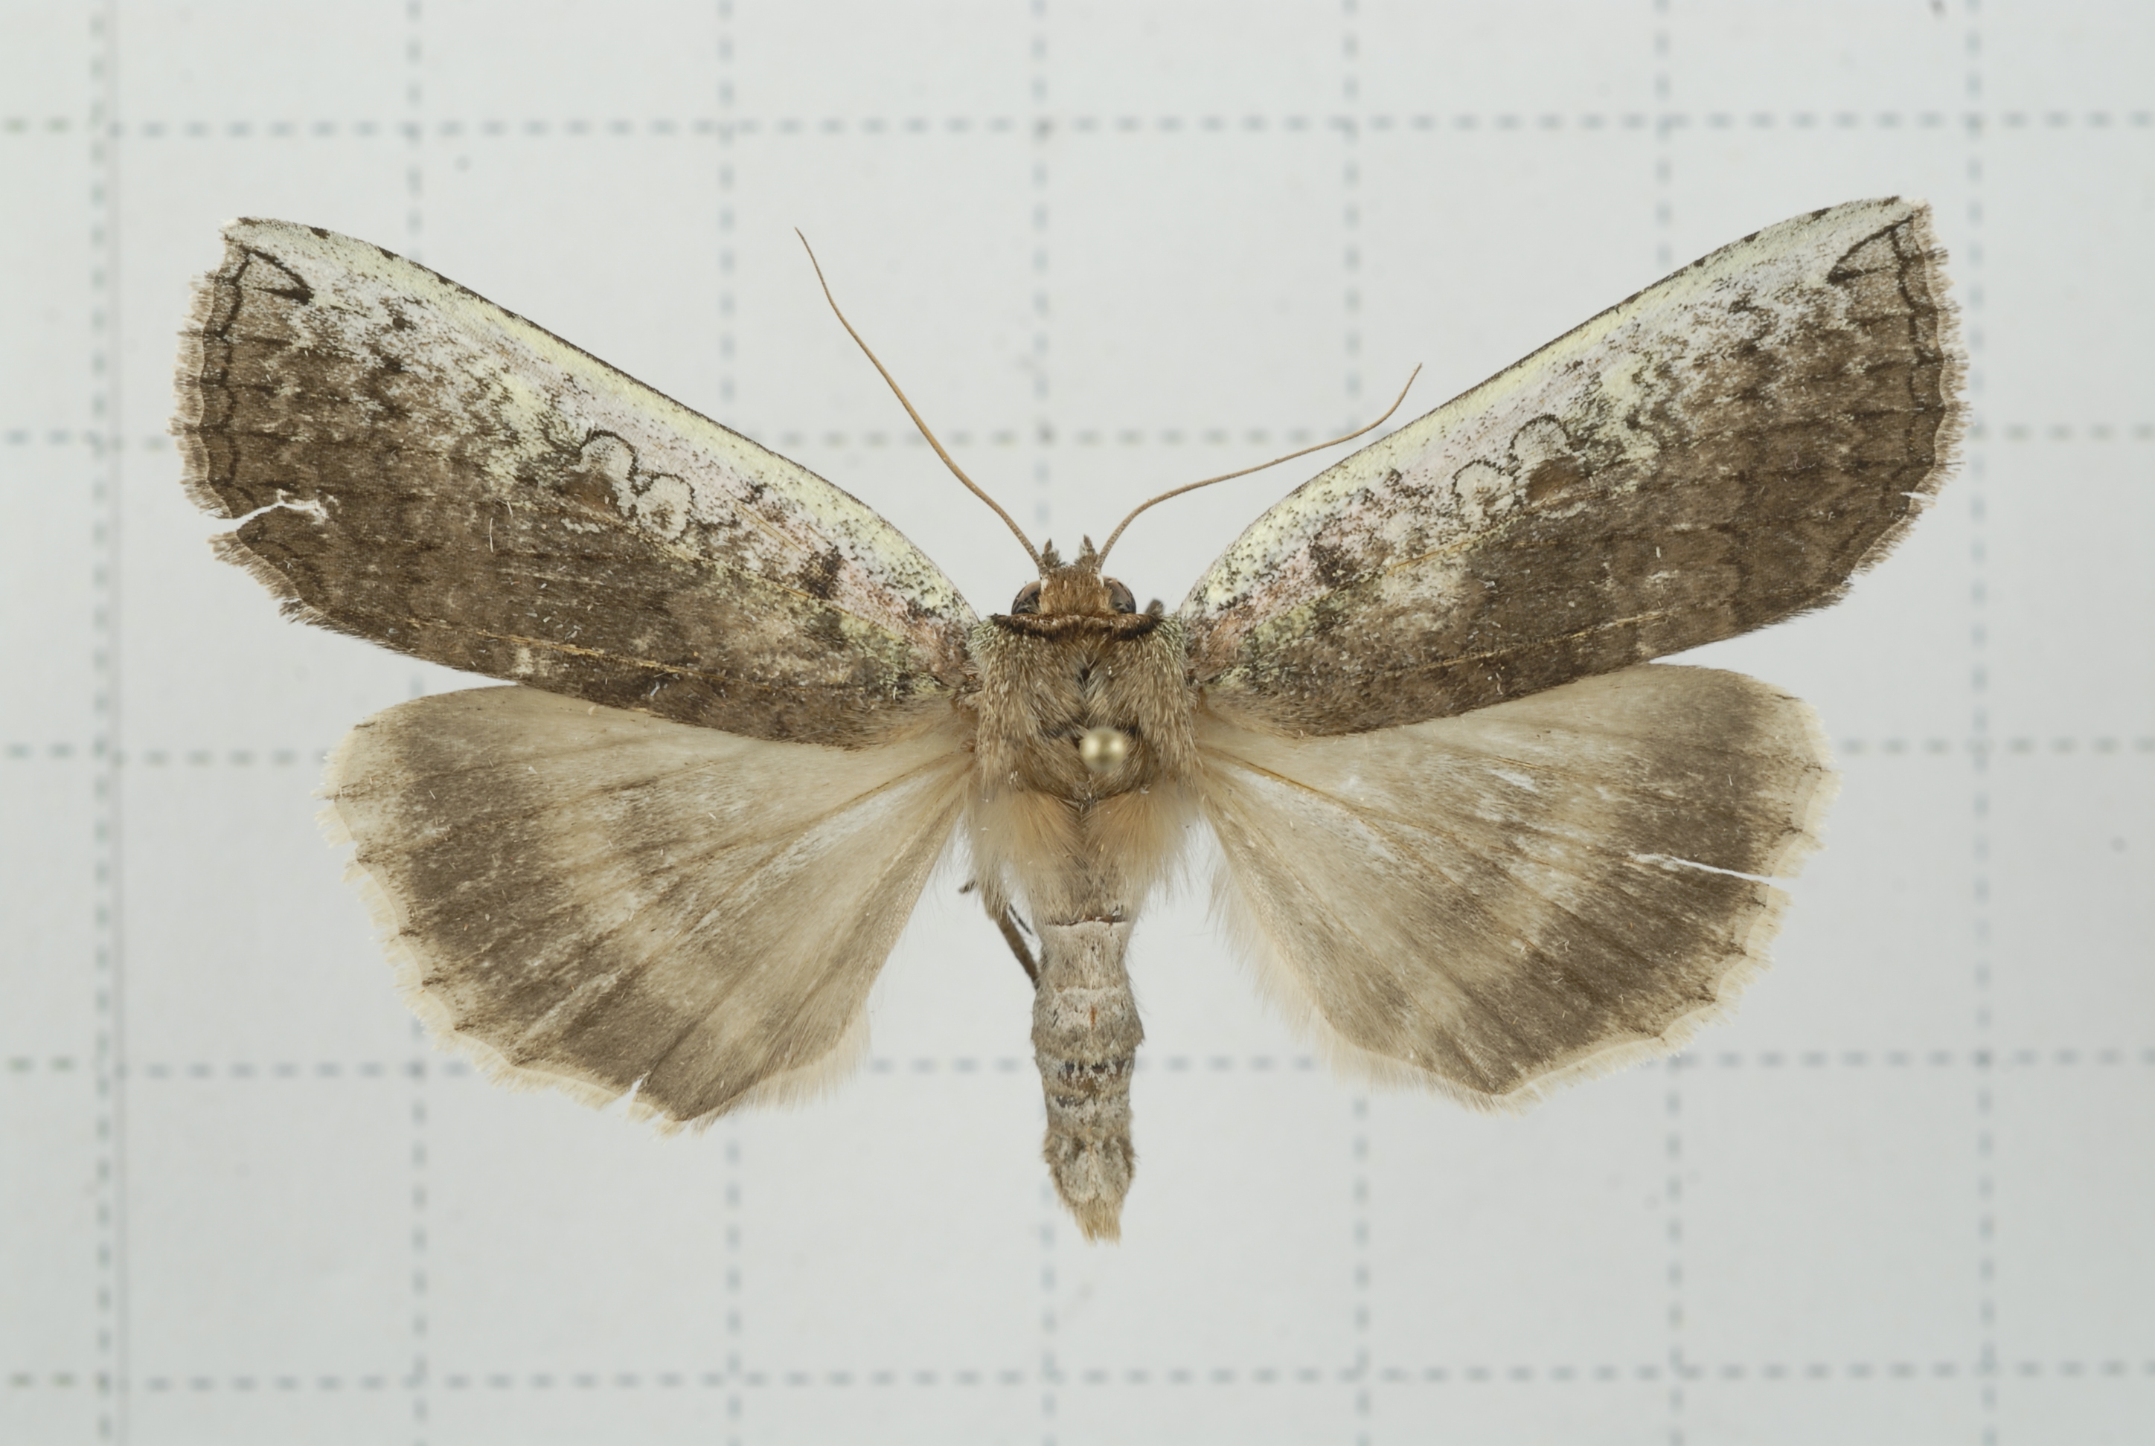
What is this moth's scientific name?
Tethea oberthueri taiwana
